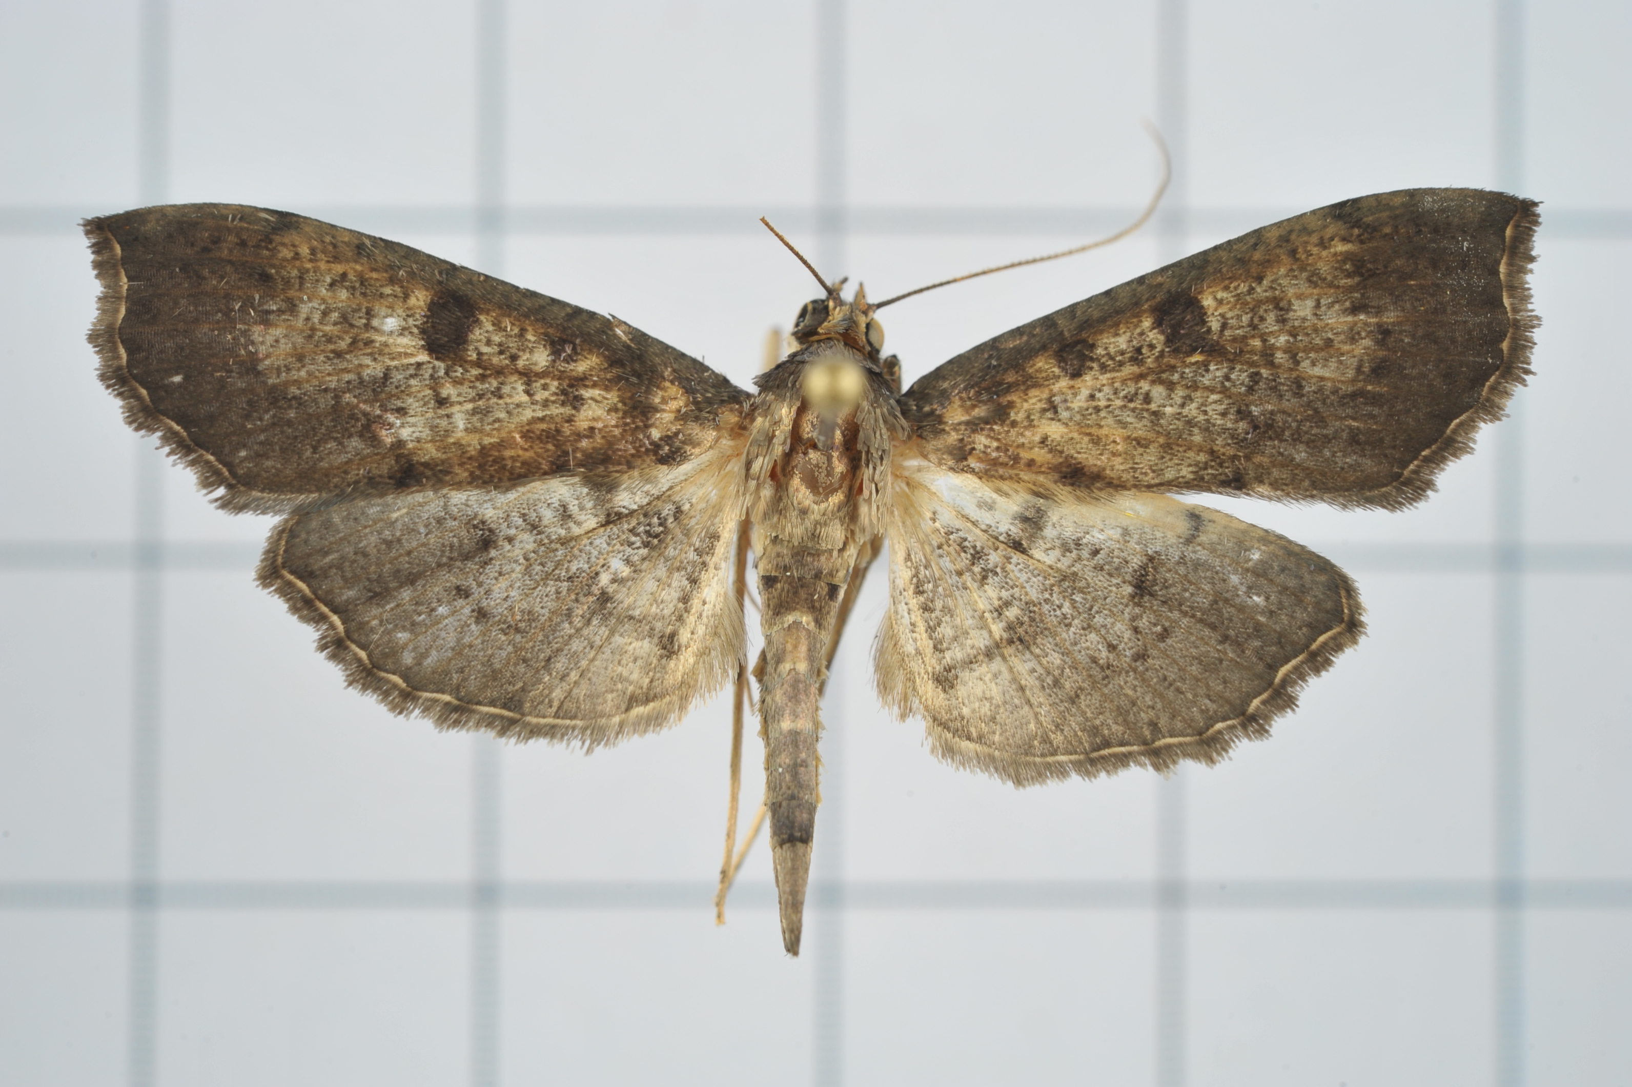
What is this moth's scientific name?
Ceratarcha umbrosa
